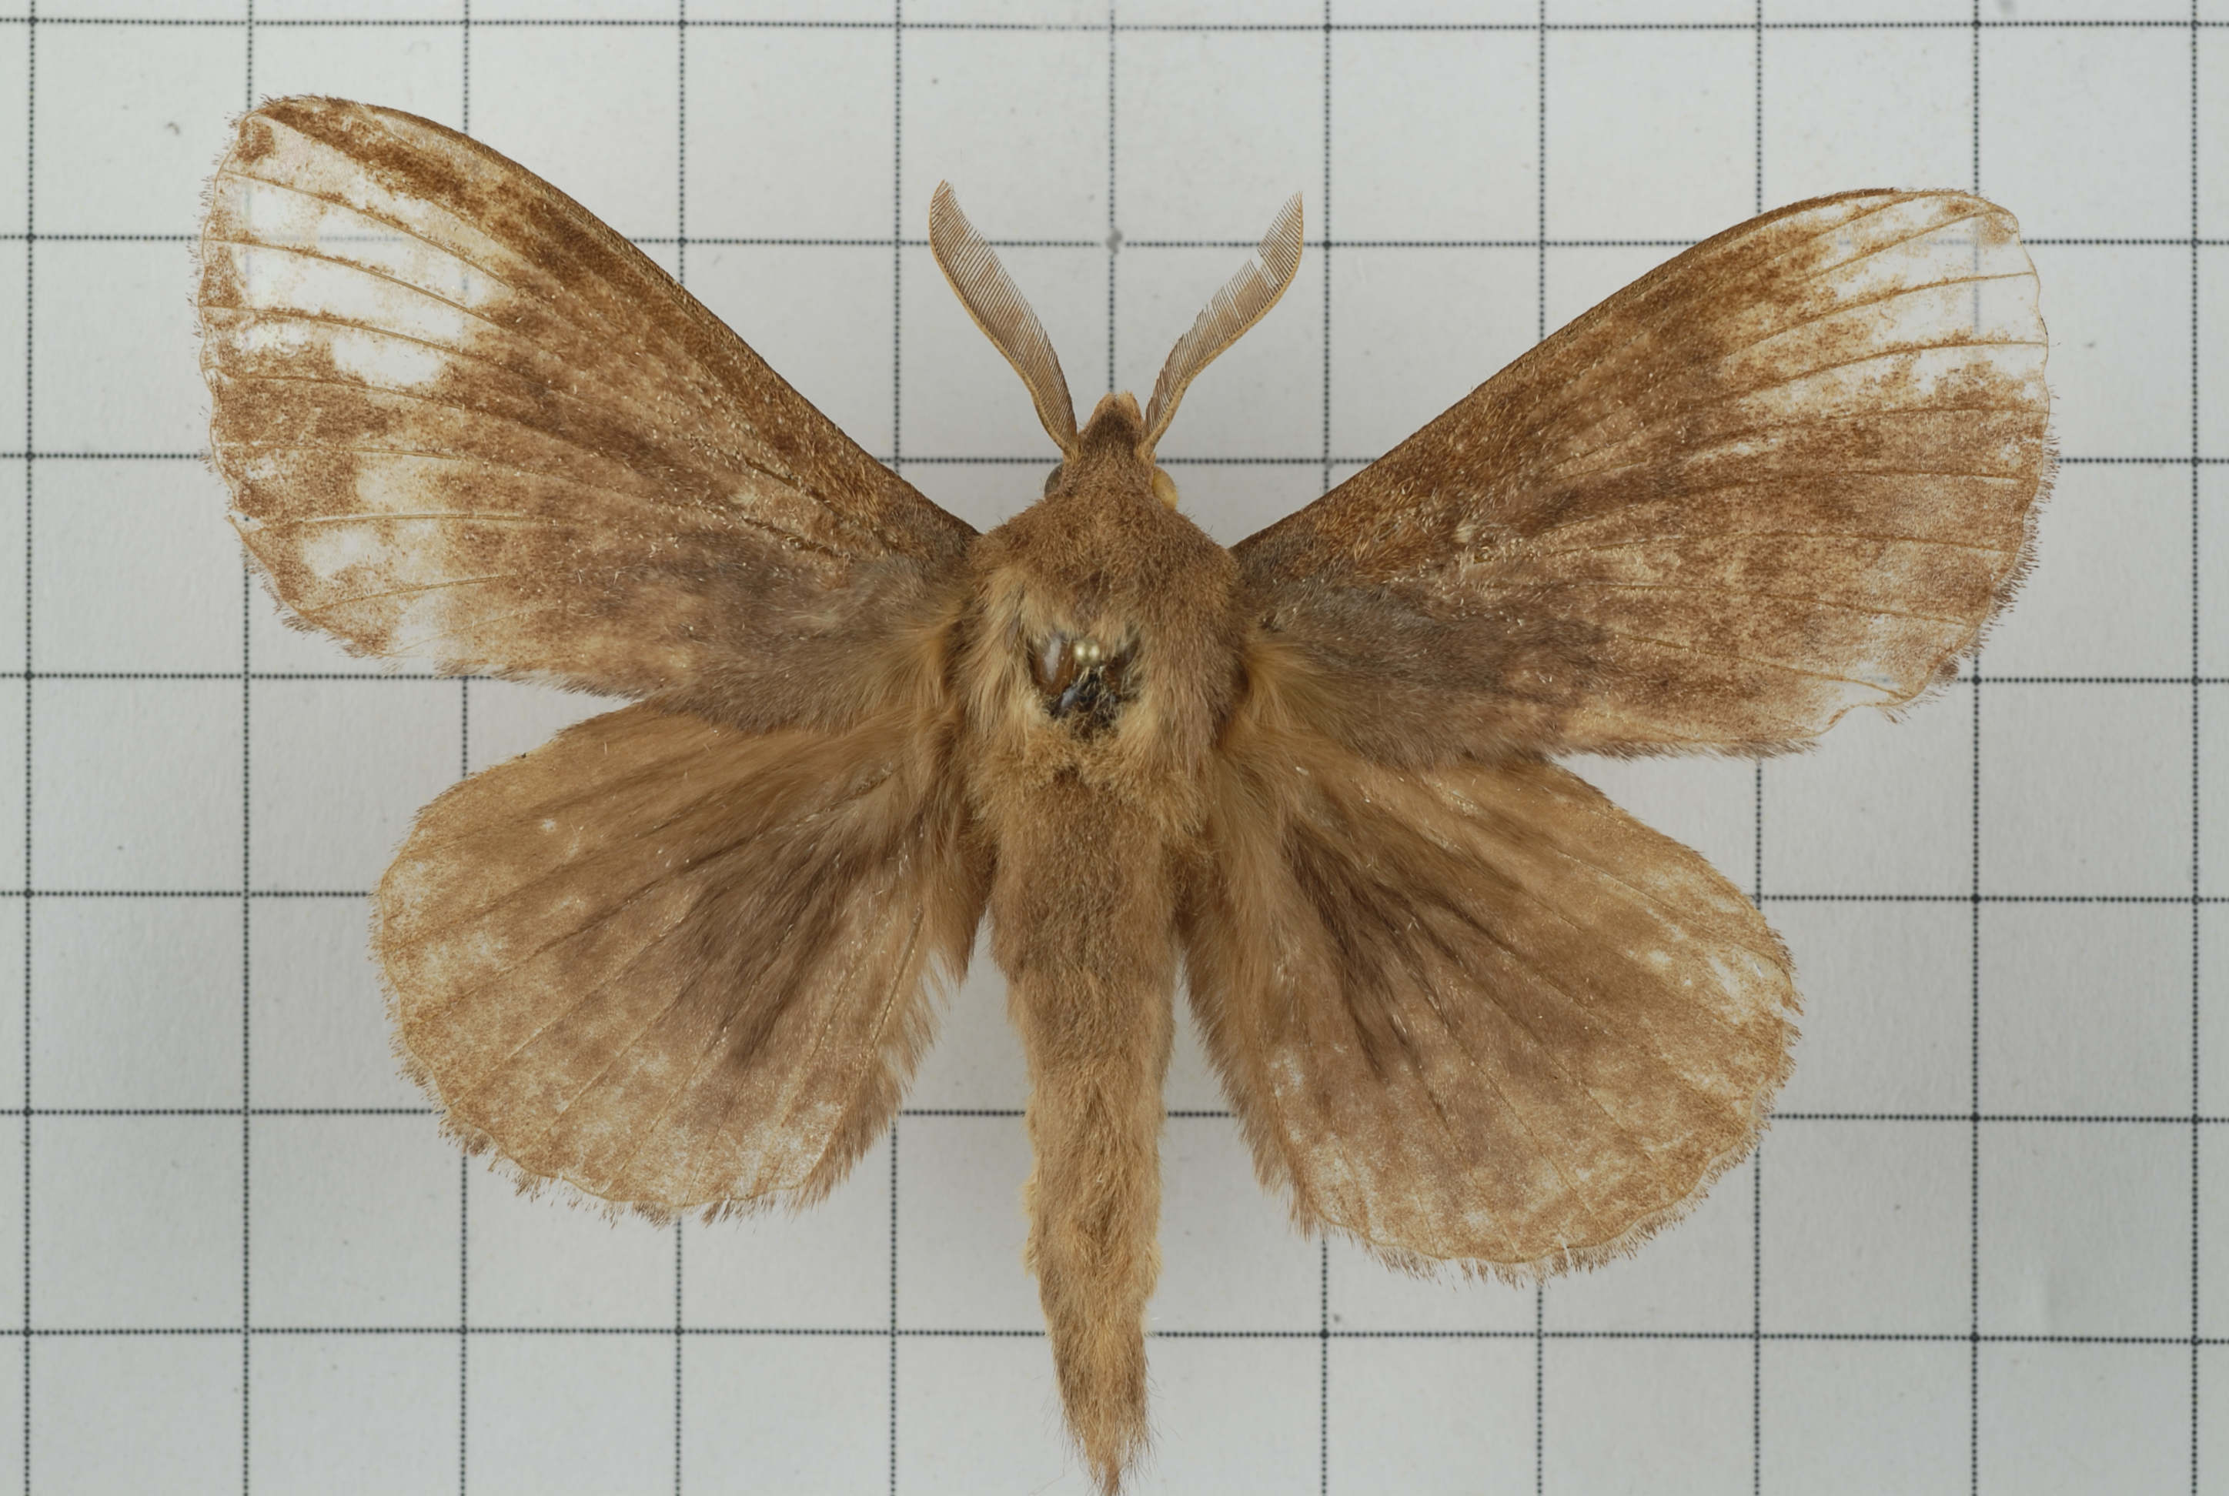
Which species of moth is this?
Kunugia undans metanastroides
